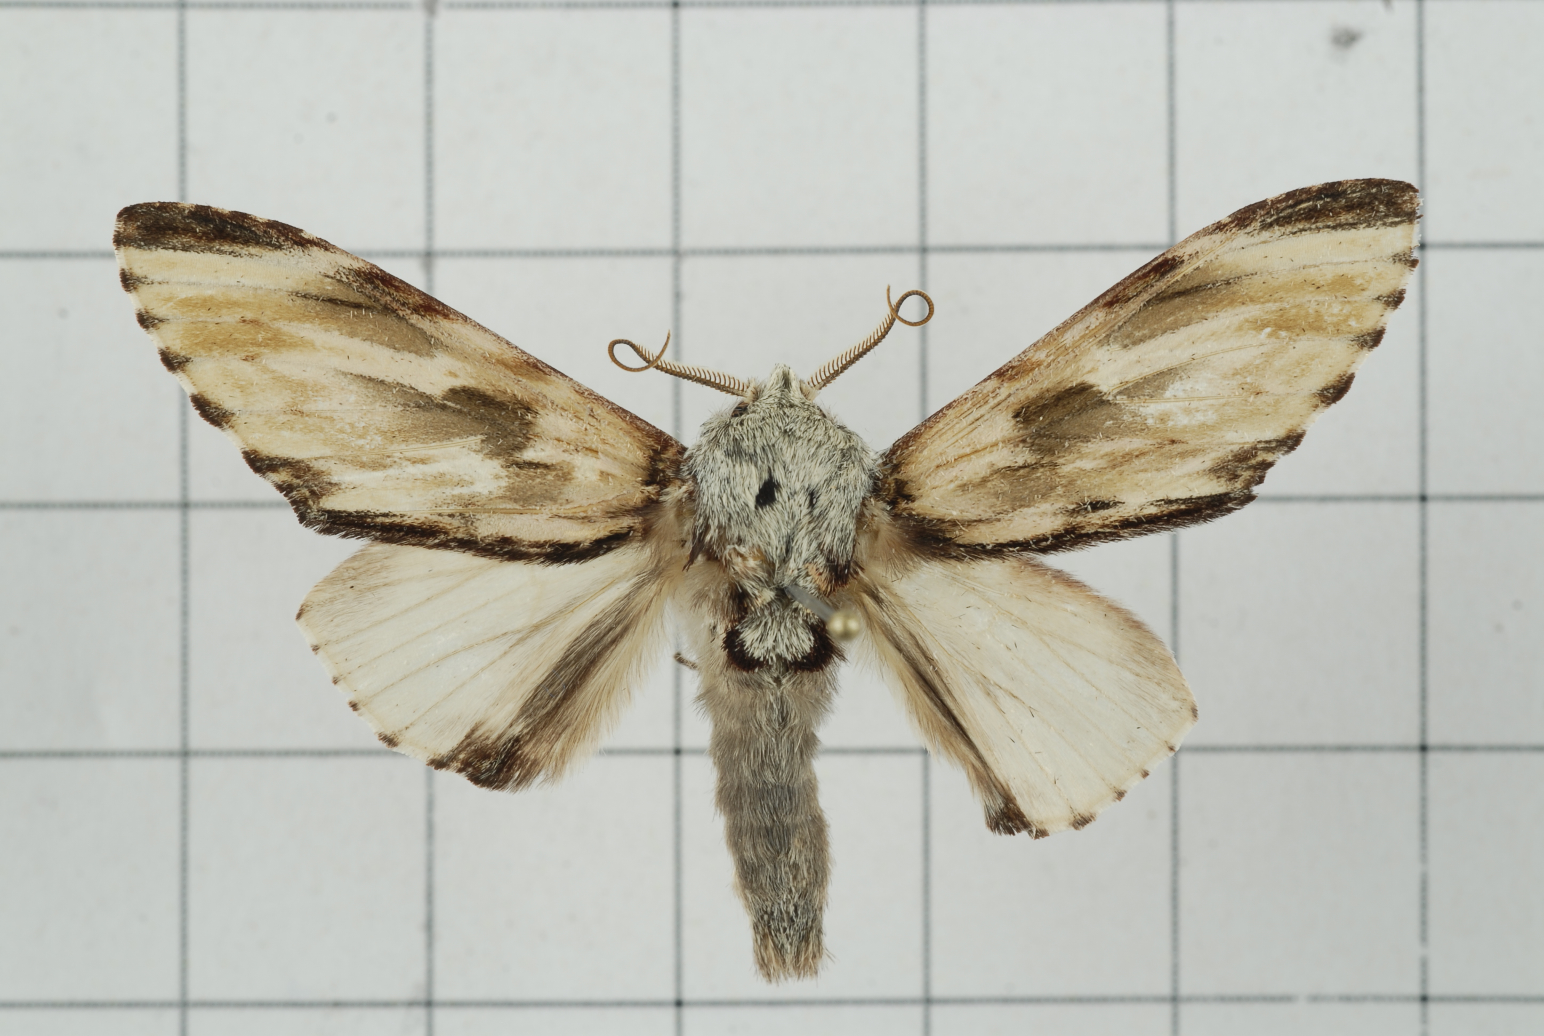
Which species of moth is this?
Neopheosia fasciata fasciata
